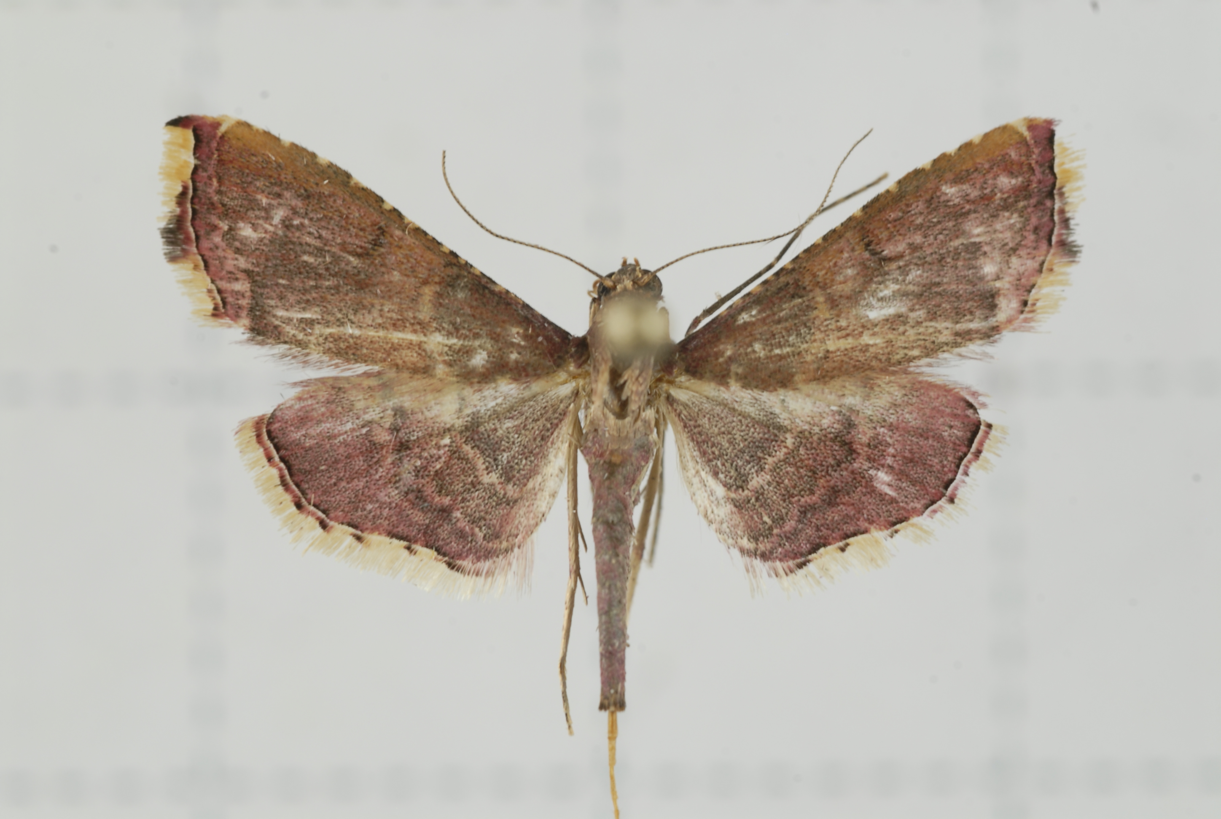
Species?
Endotricha olivacealis
